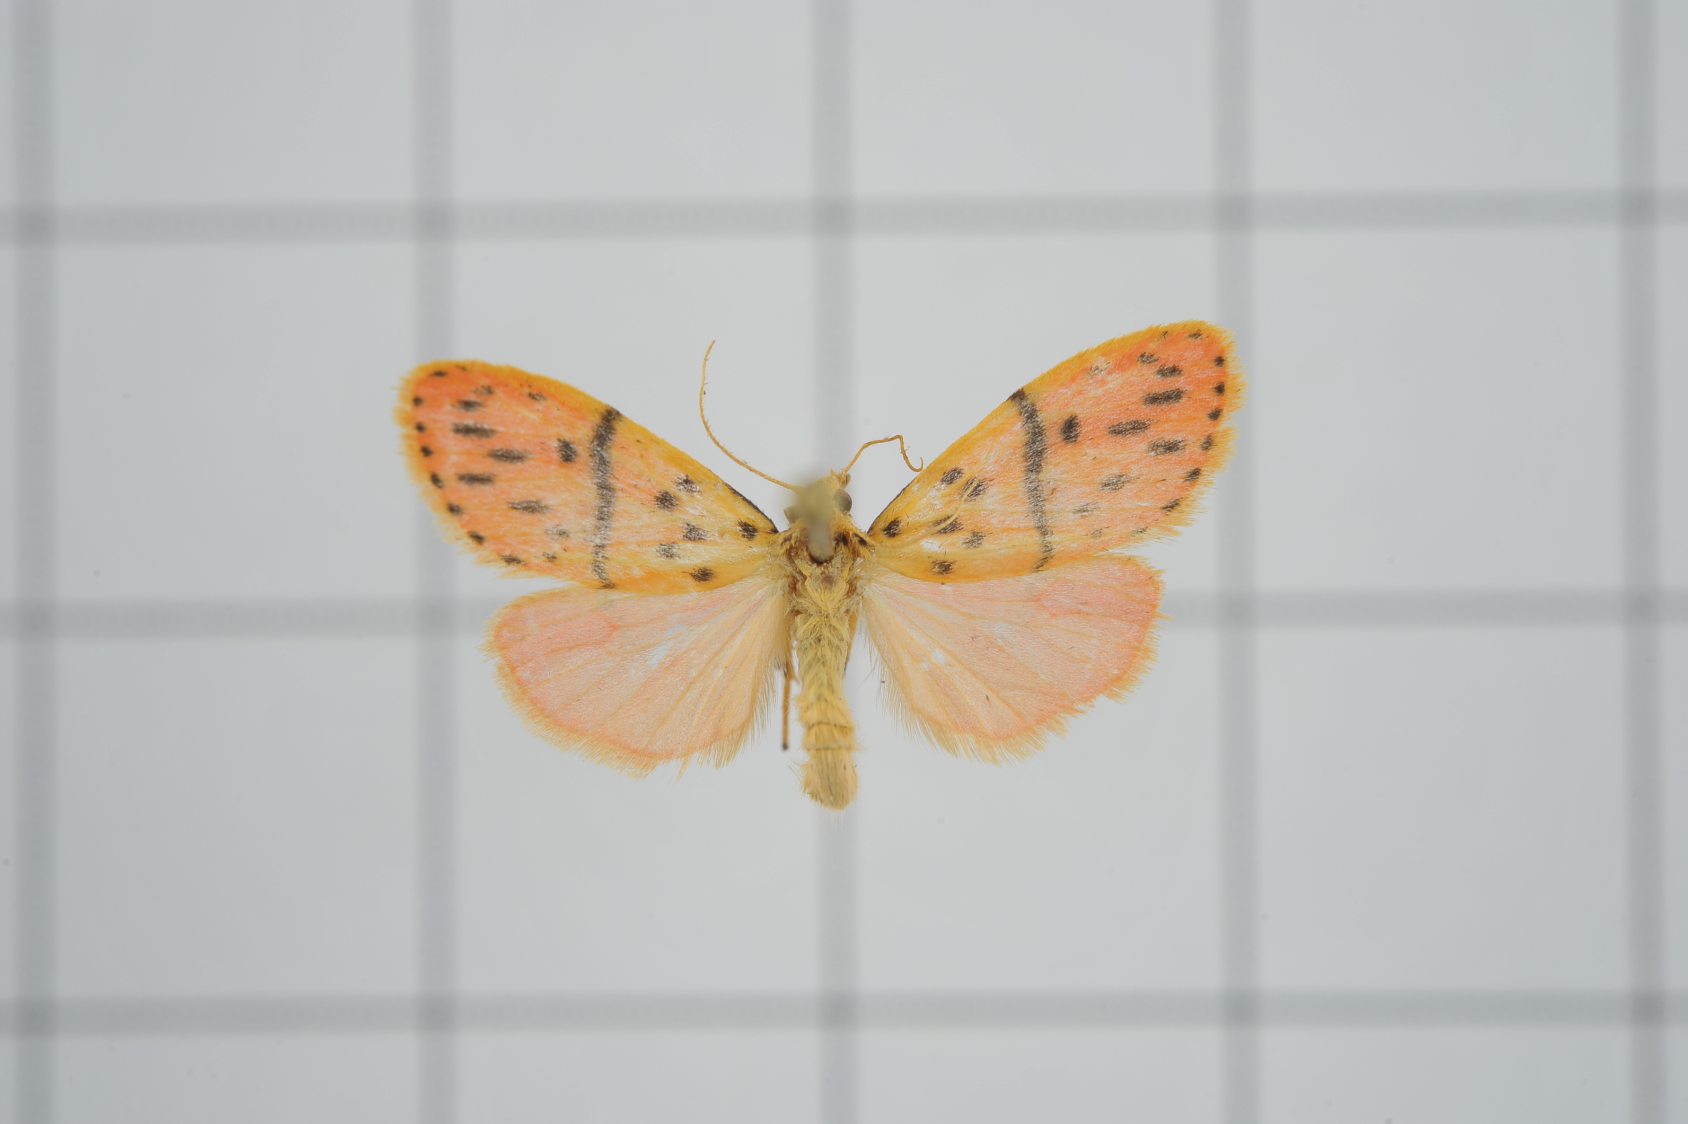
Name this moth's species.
Miltochrista arcuata
